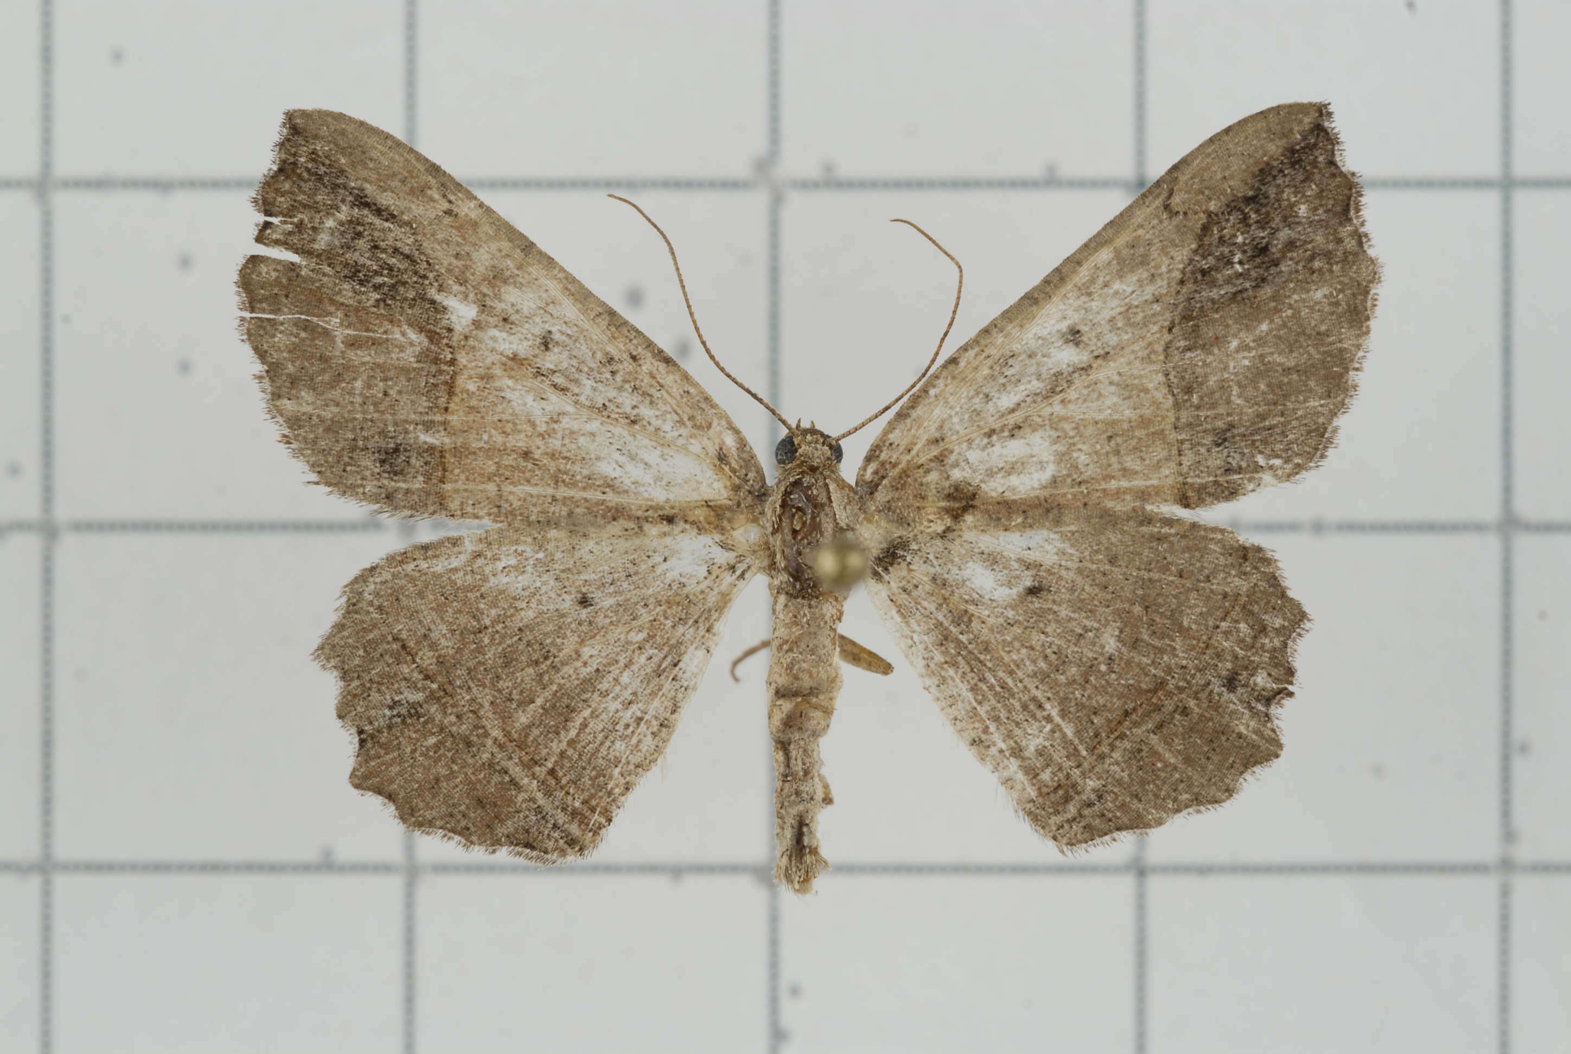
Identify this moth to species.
Menophra taiwana
